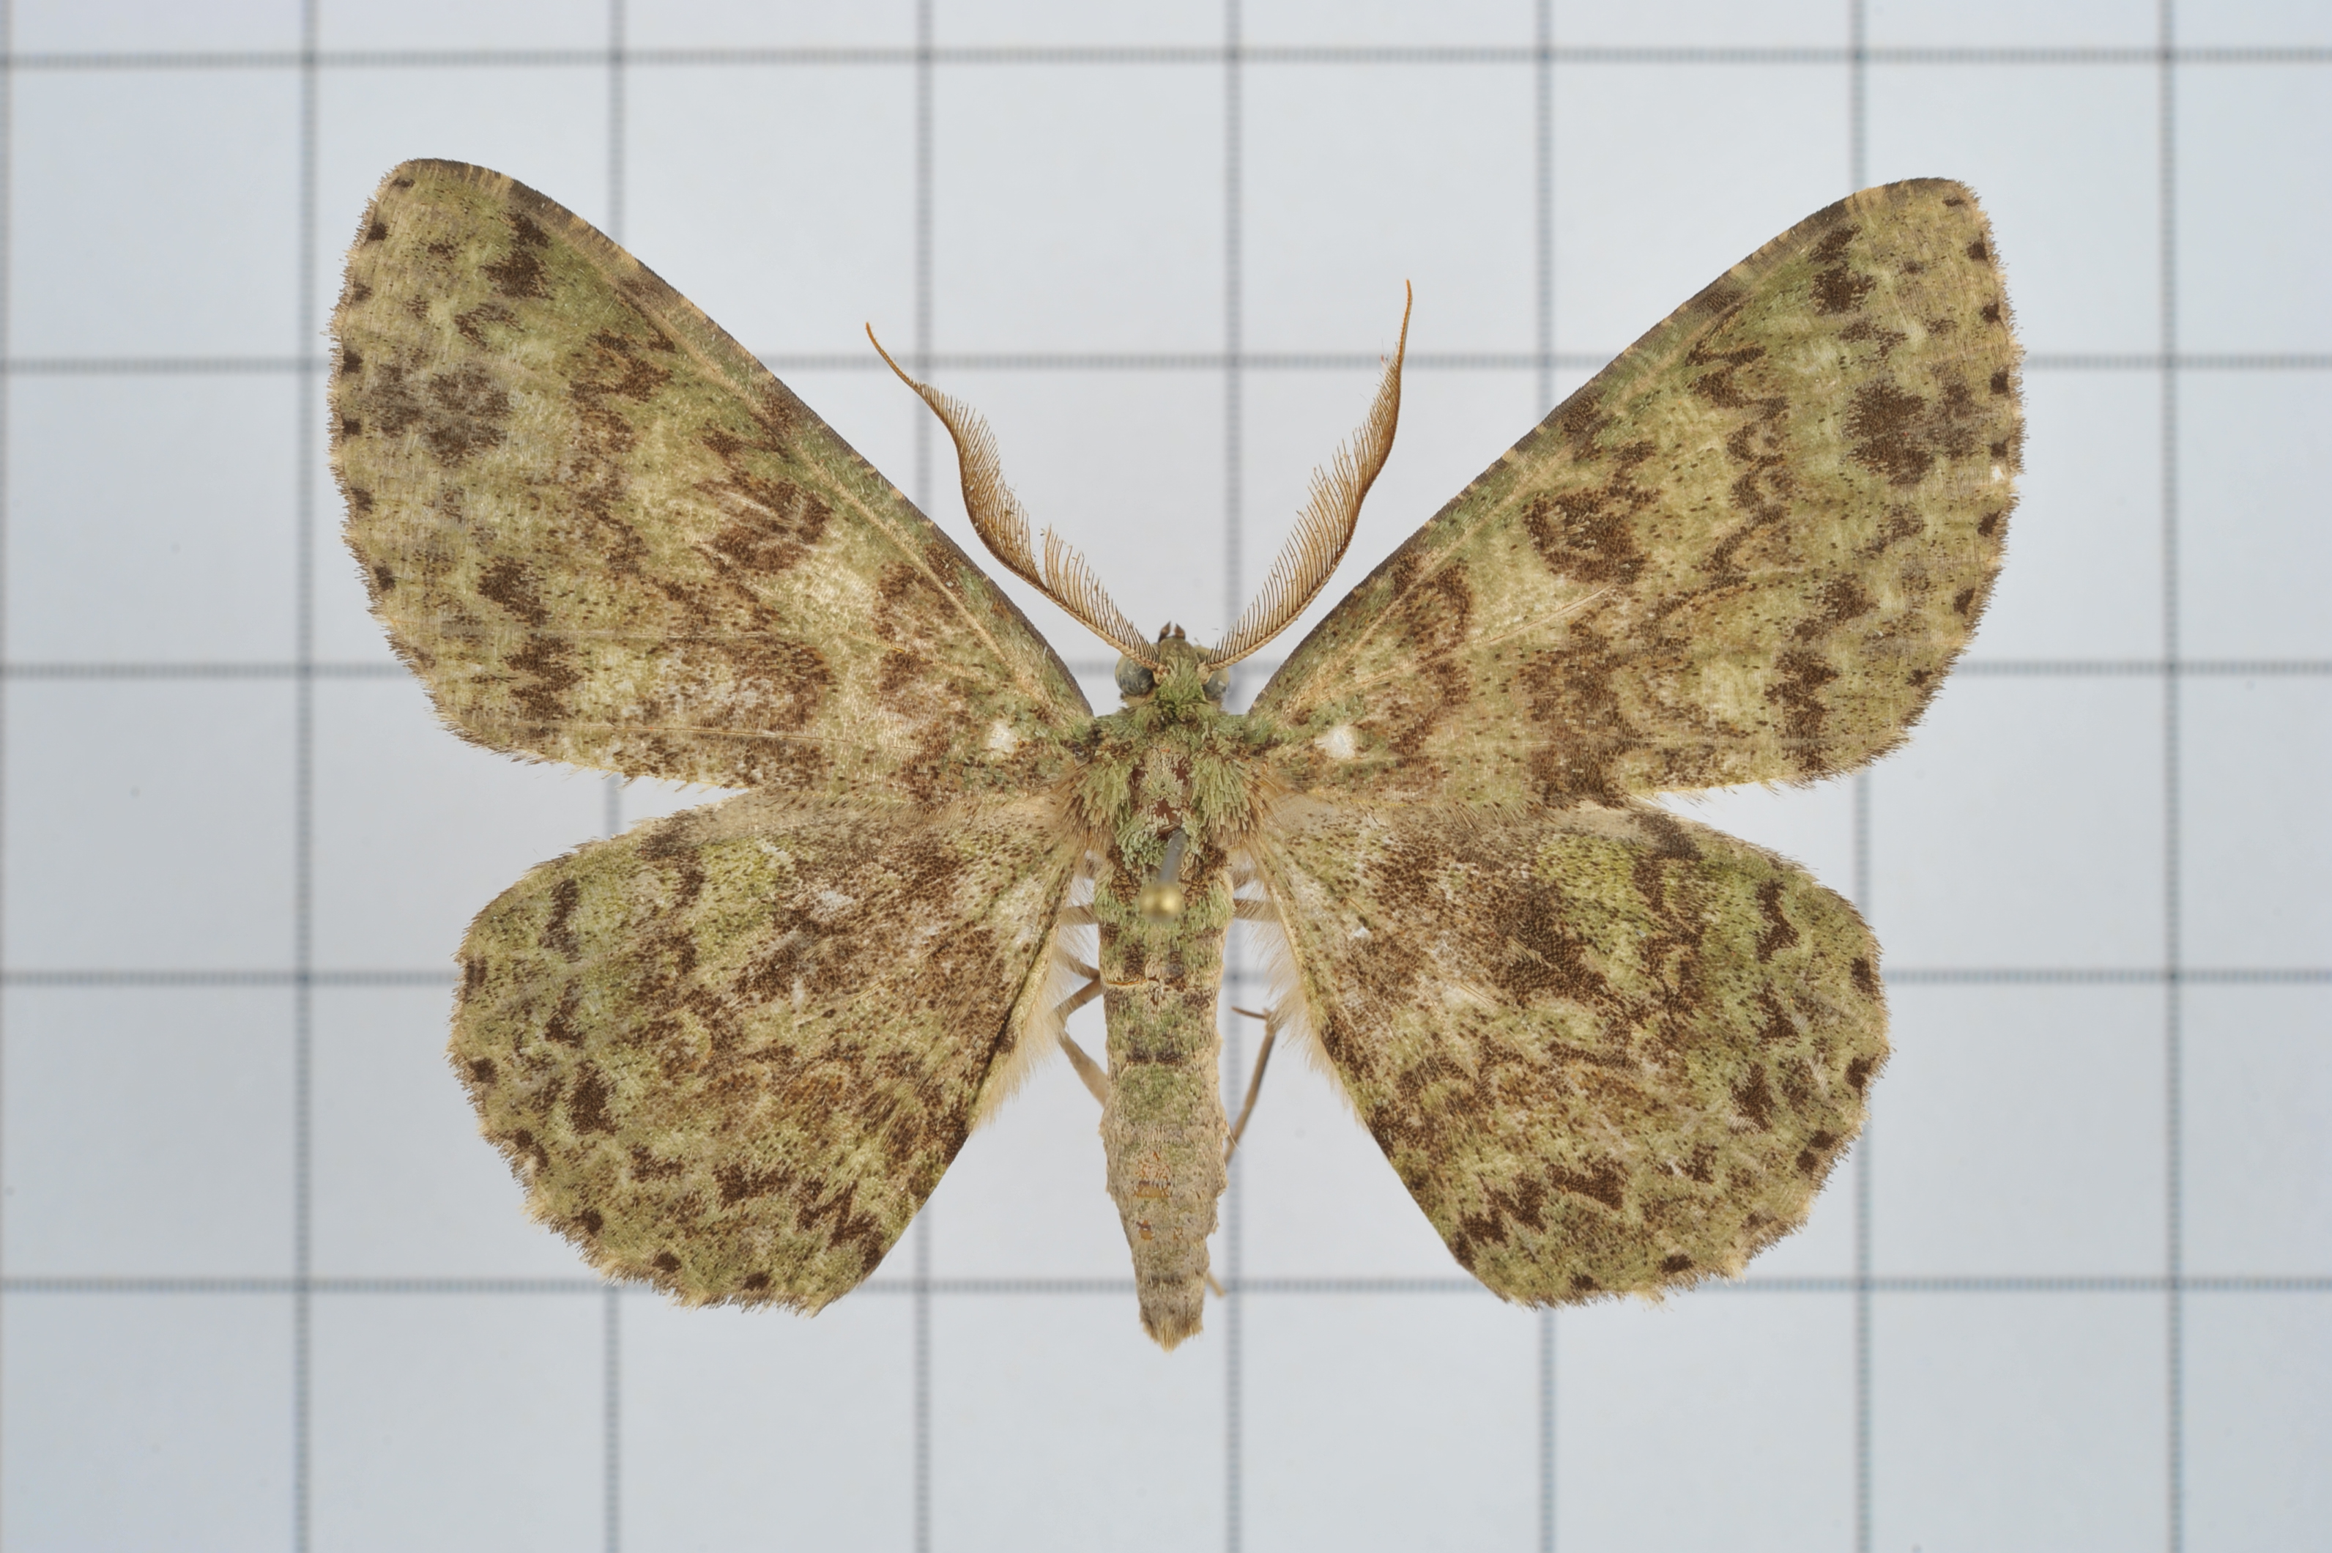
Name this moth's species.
Ophthalmitis herbidaria
